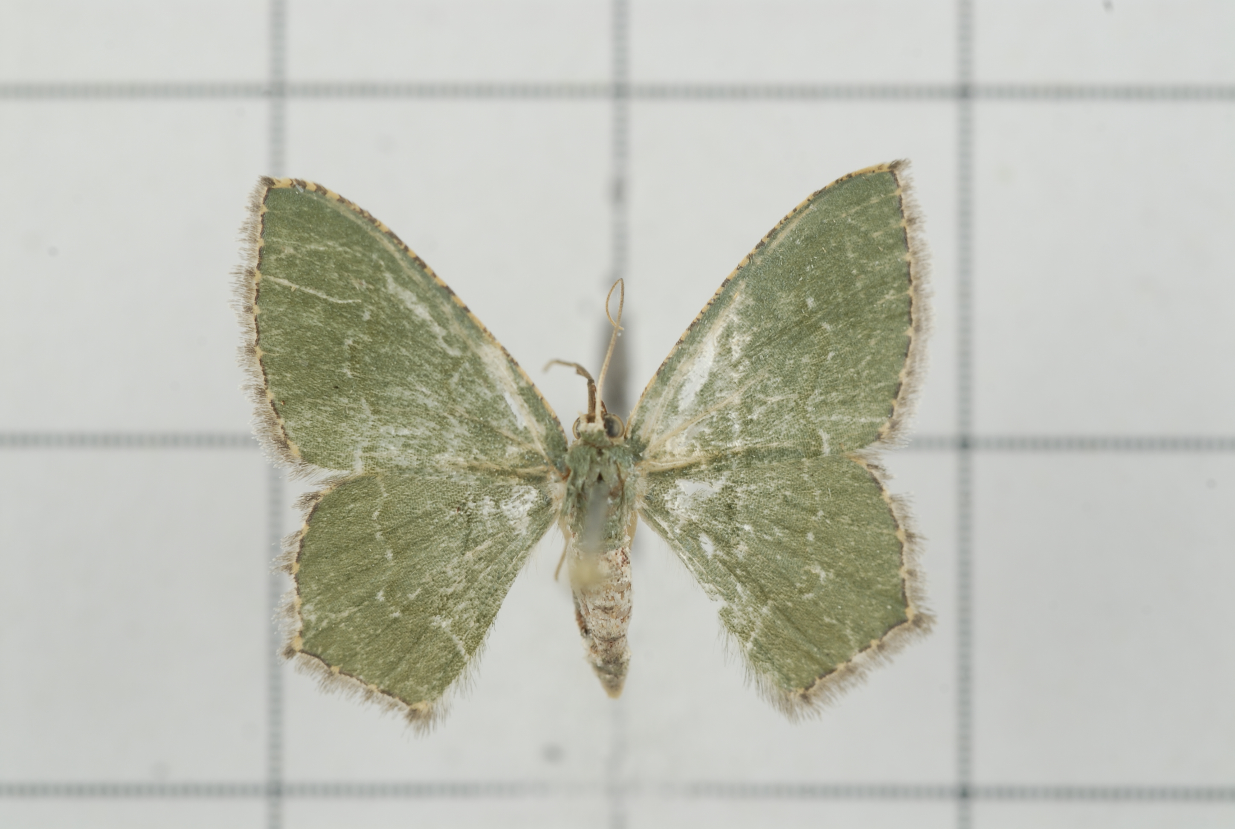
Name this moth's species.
Hemithea tritonaria
